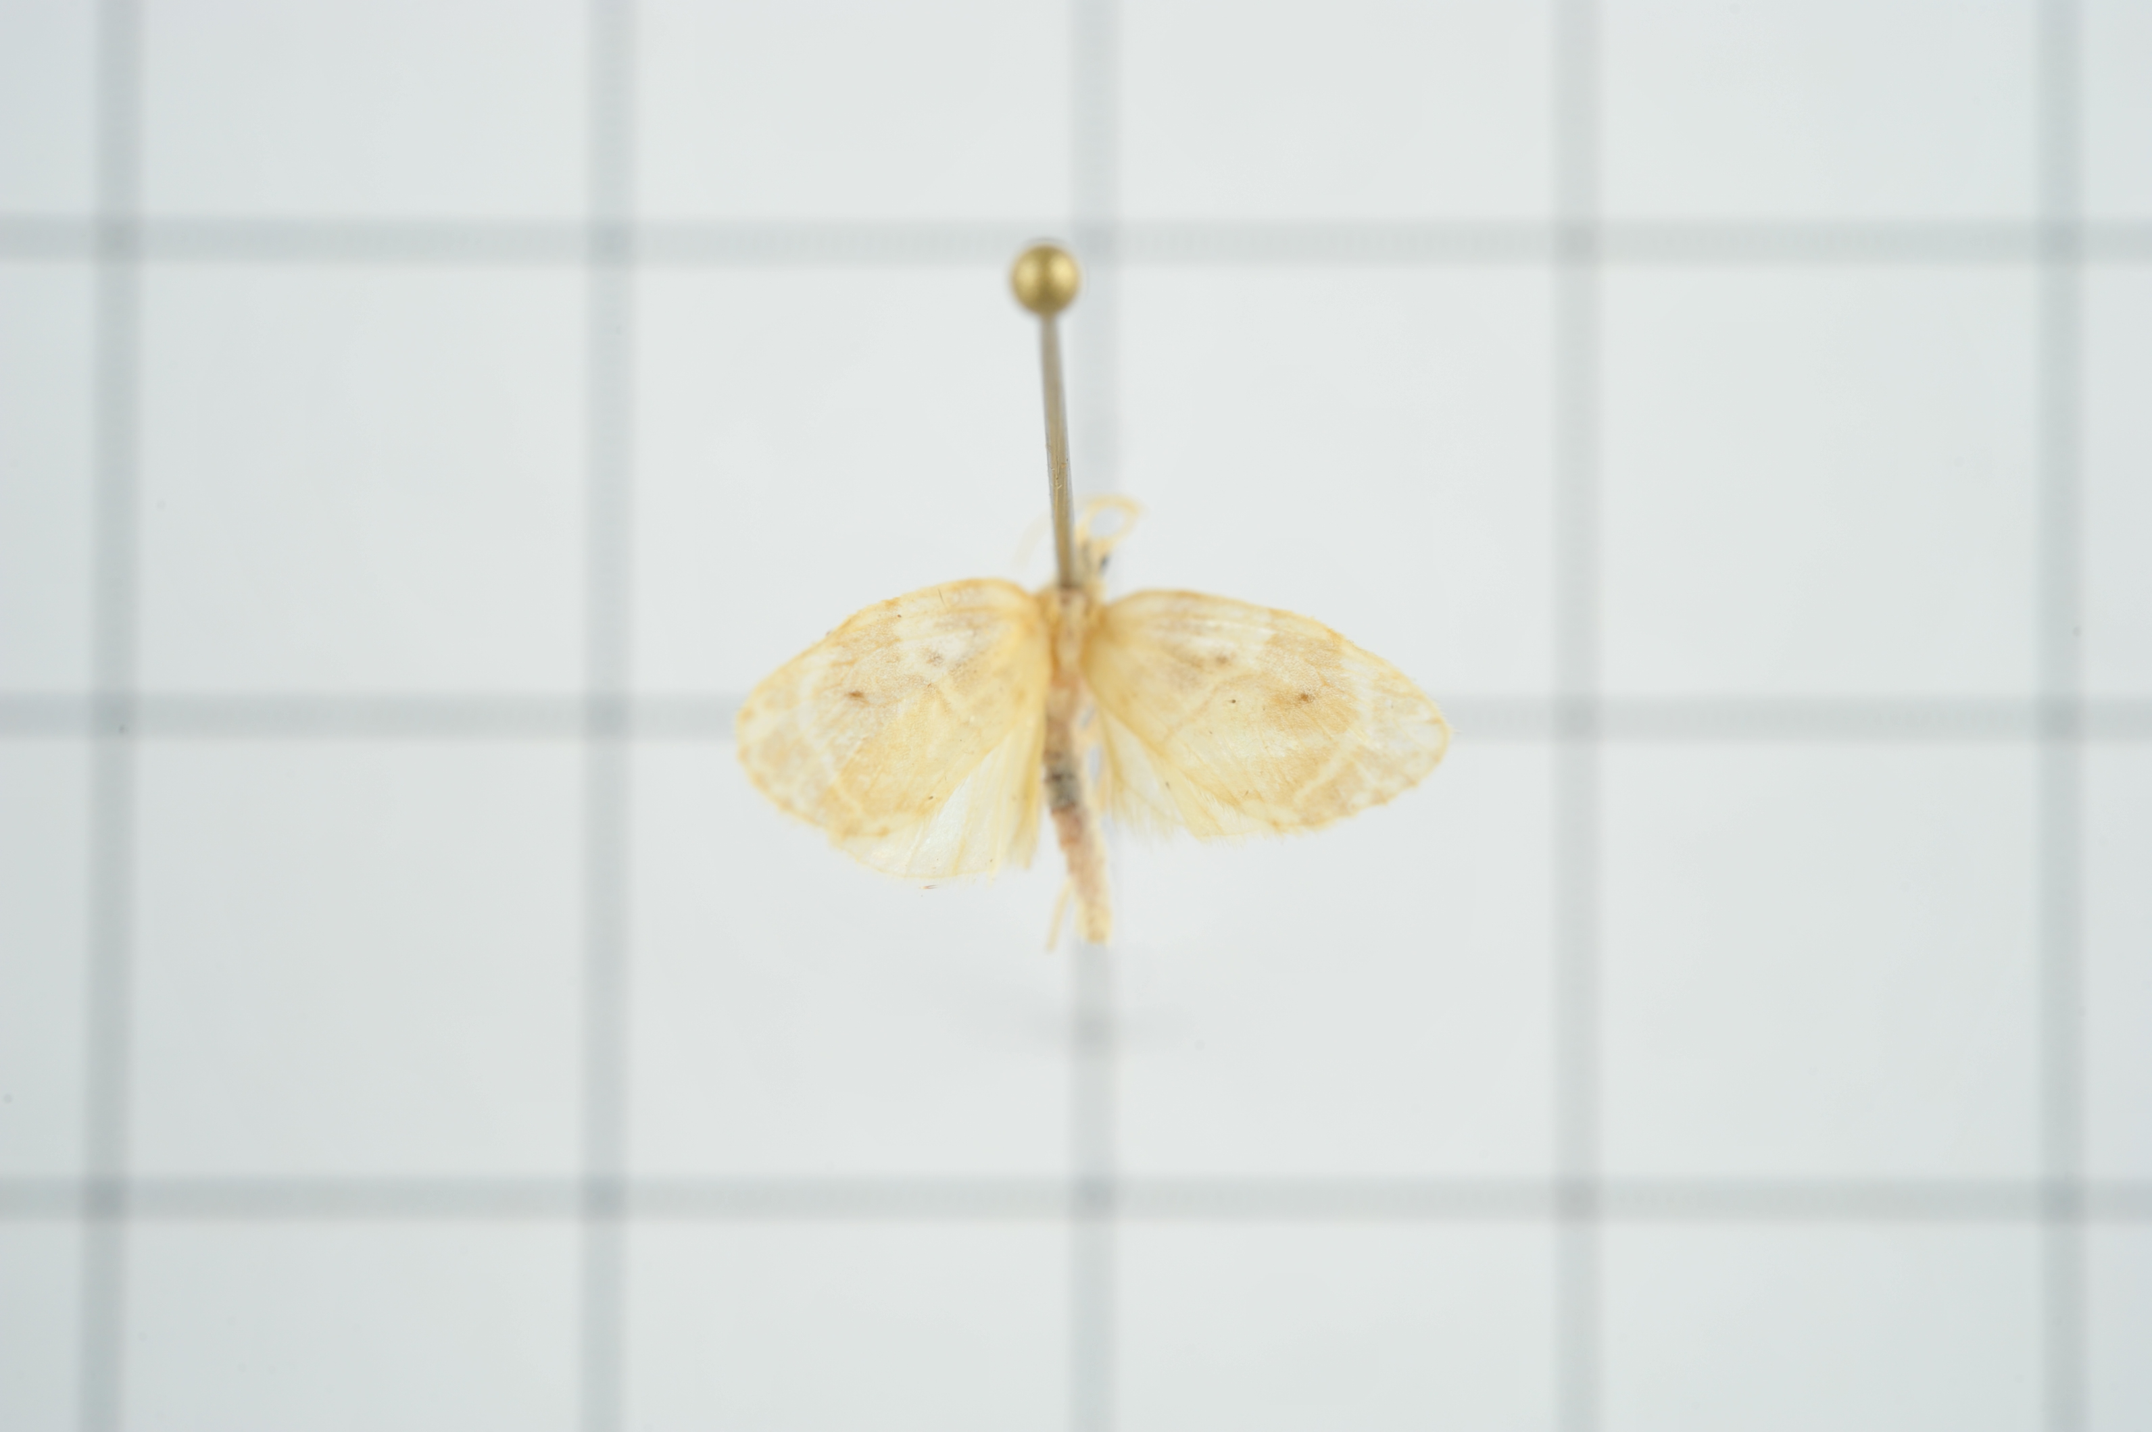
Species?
Schistophleps bipuncta
